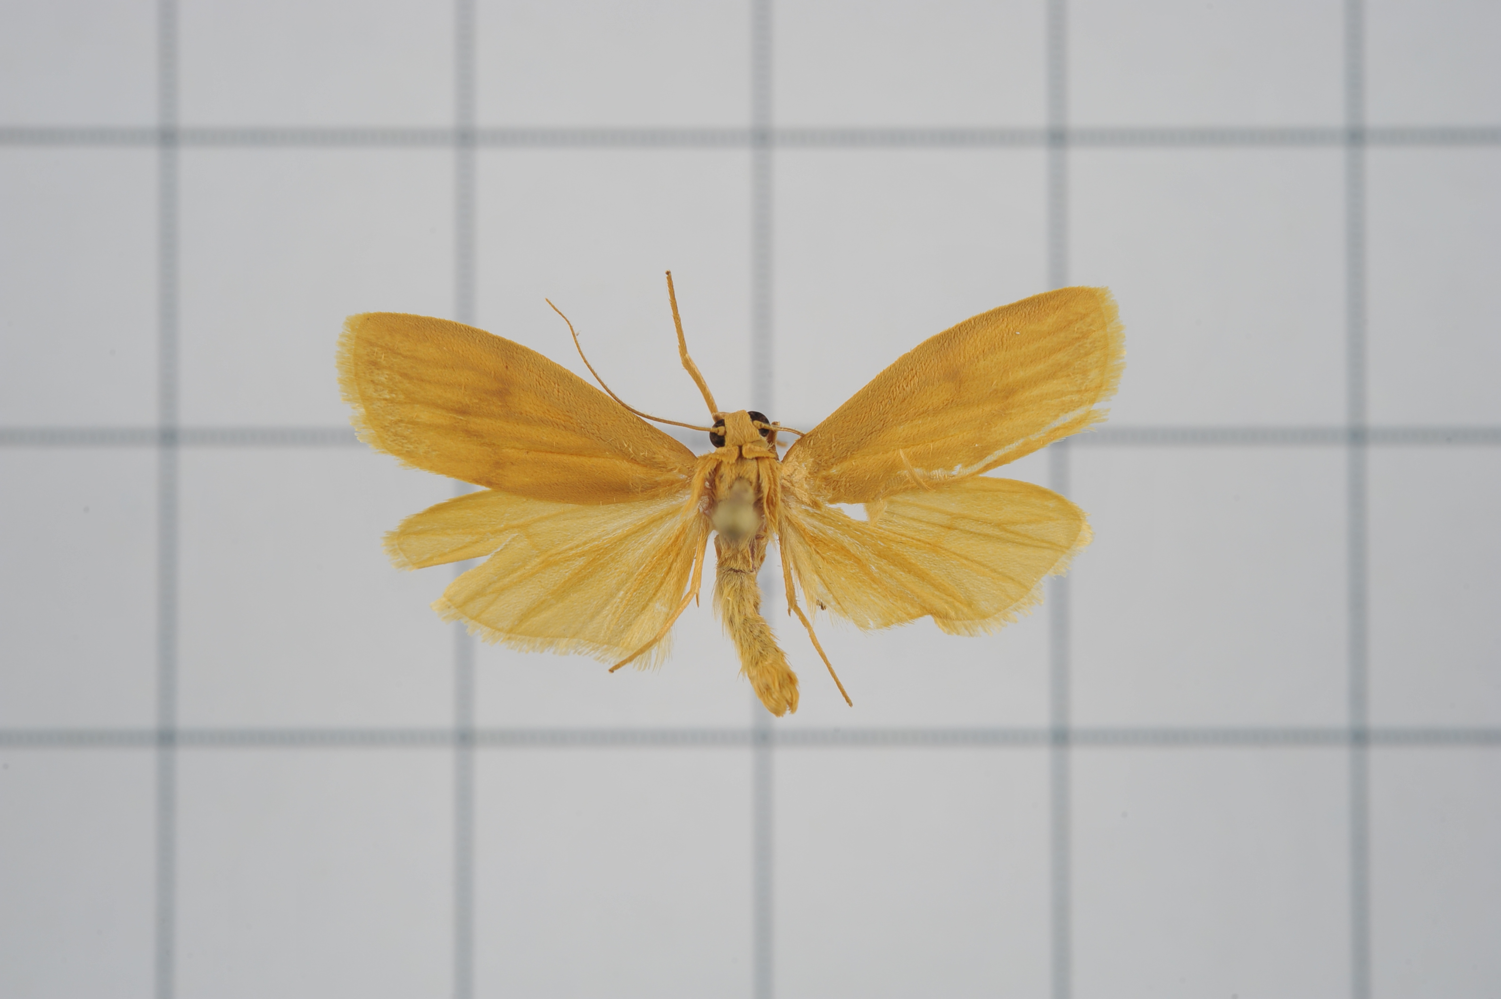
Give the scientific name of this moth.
Teuloma tainebula
